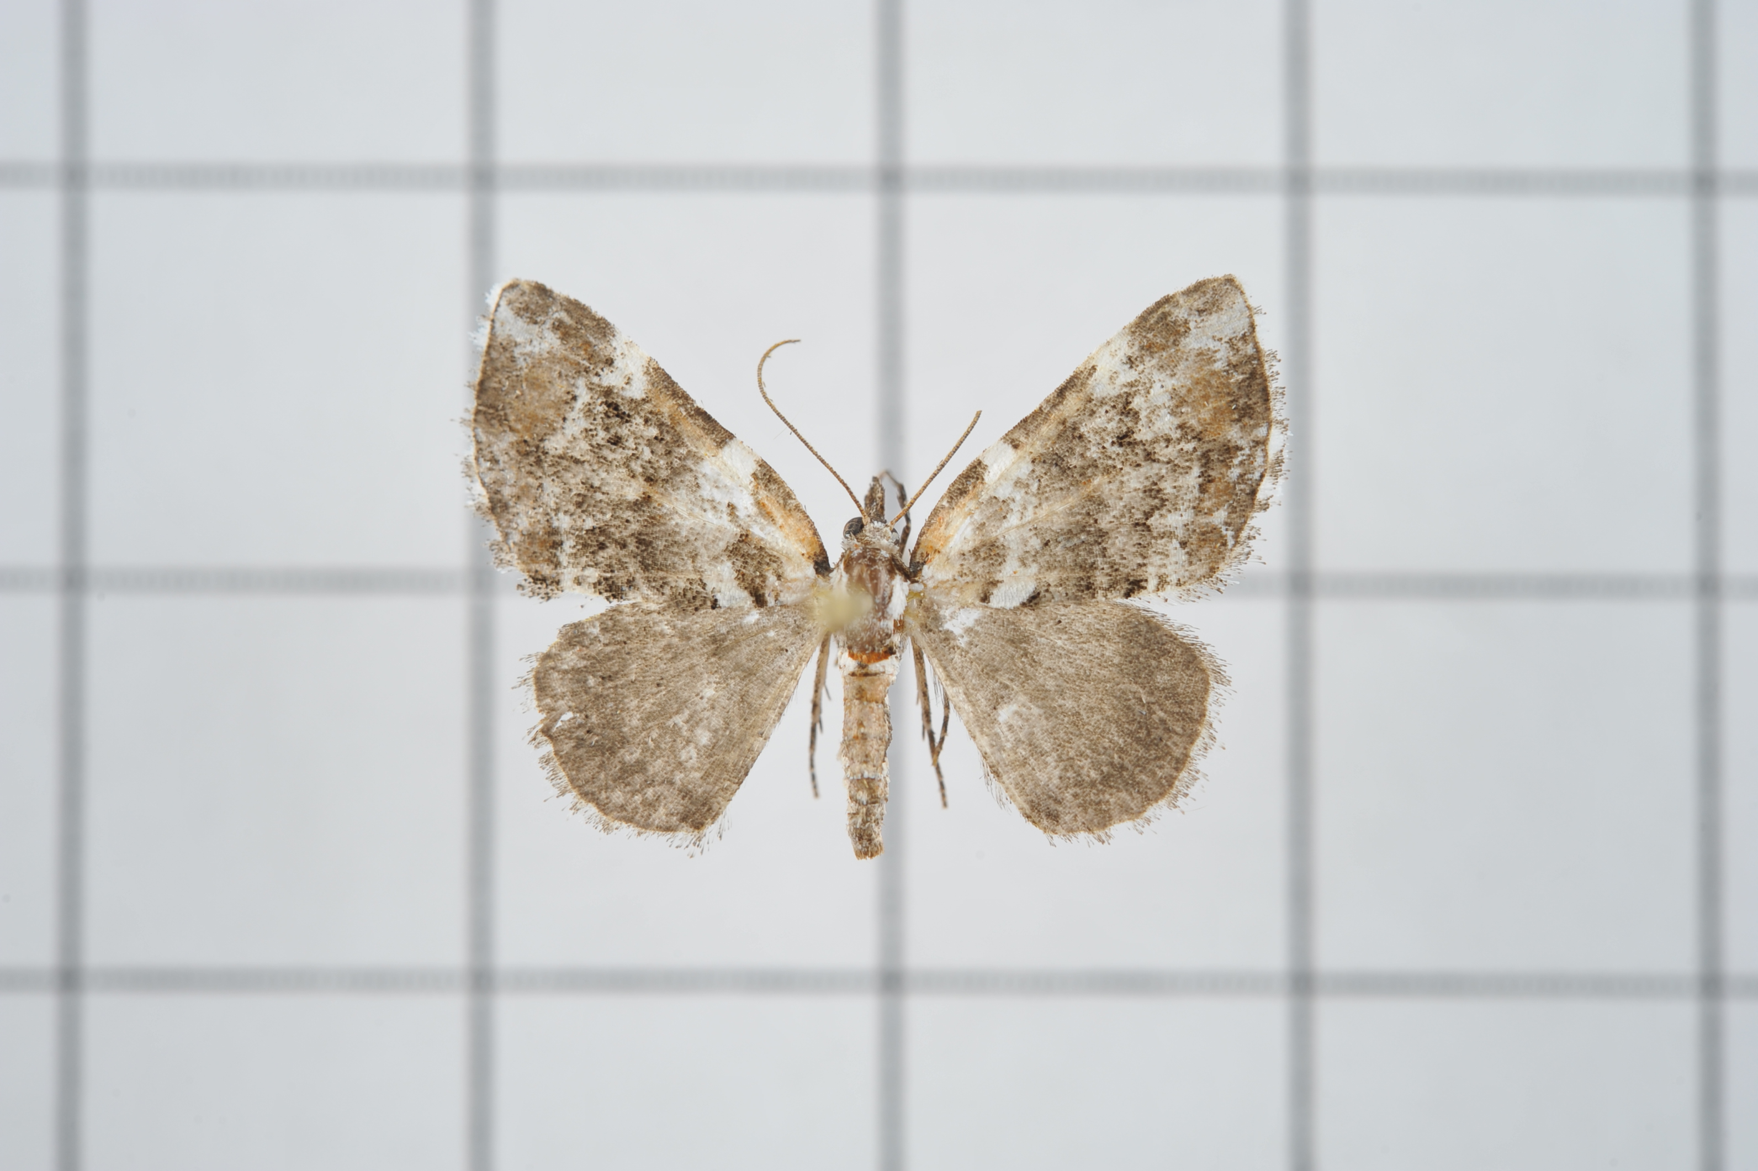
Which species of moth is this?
Perizoma fasciaria
